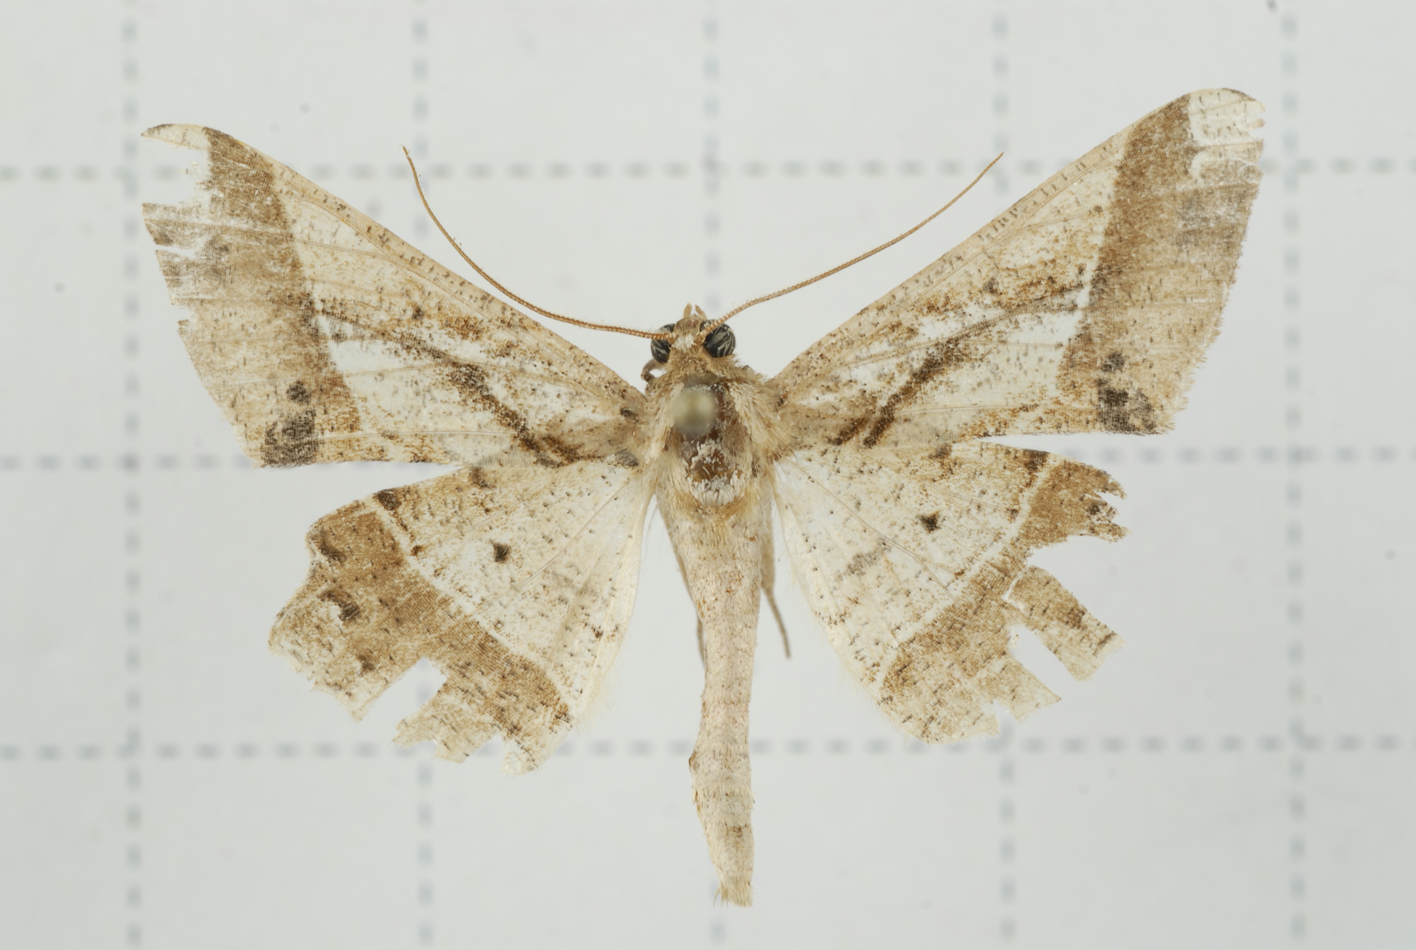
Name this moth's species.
Krananda latimarginaria
